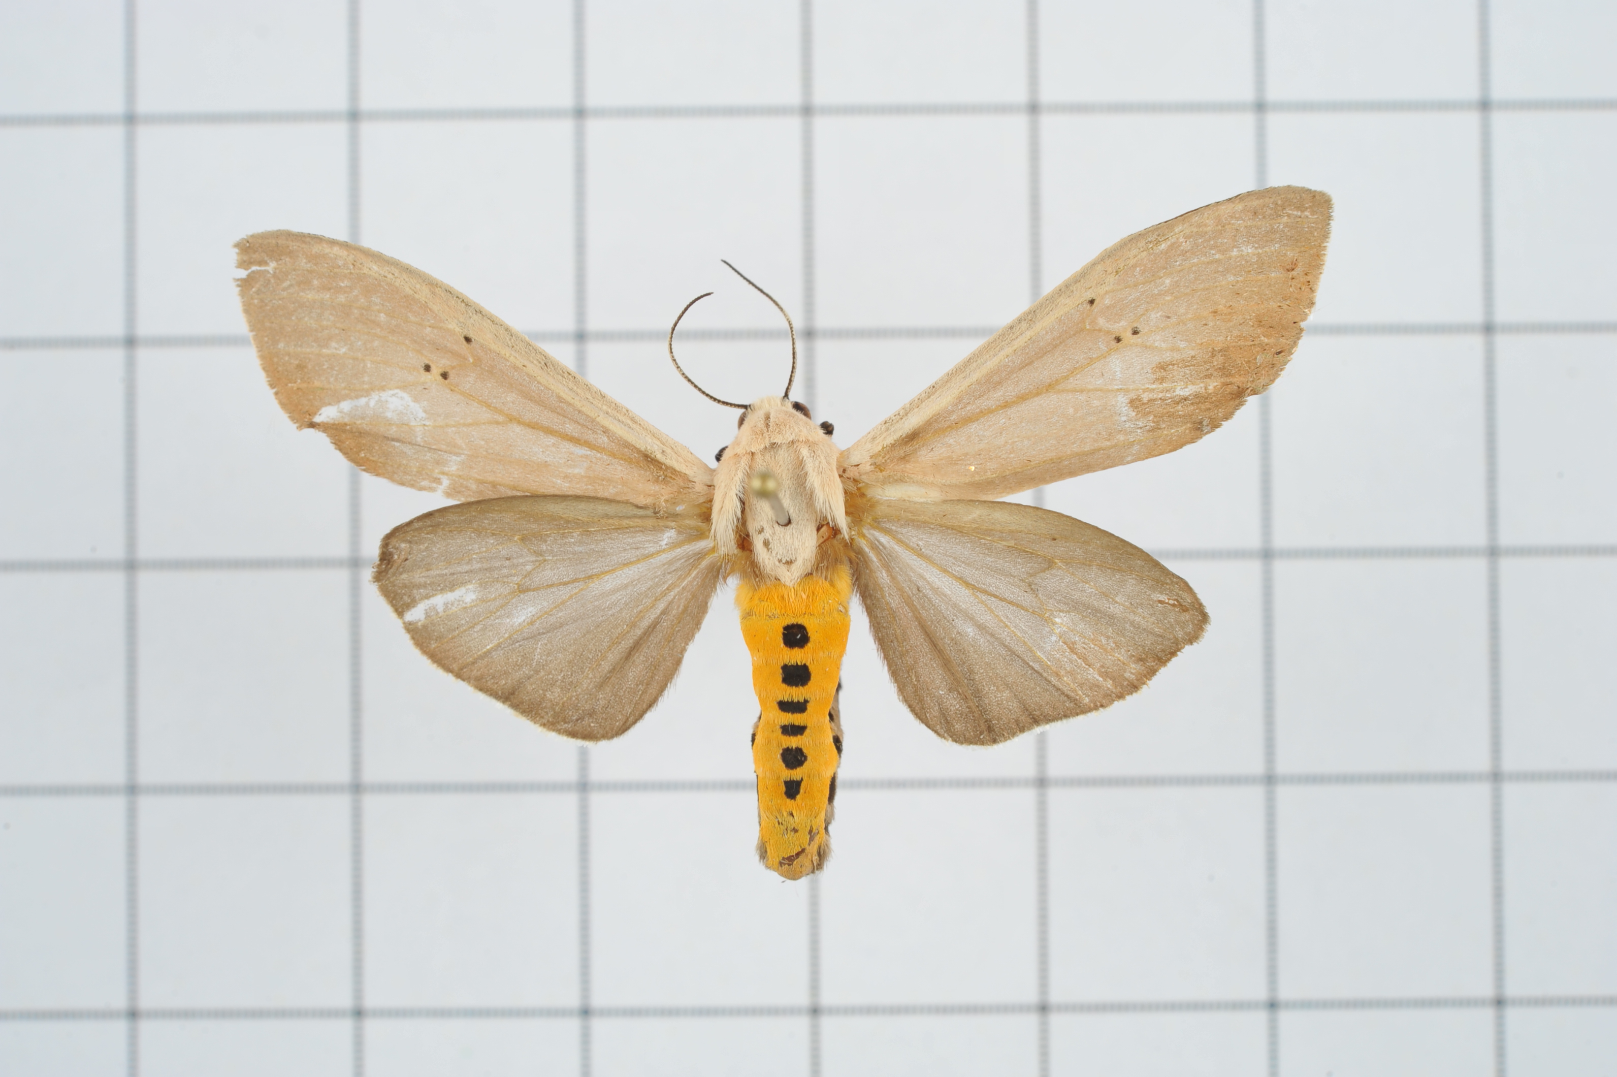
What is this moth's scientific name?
Creatonotos transiens koni
